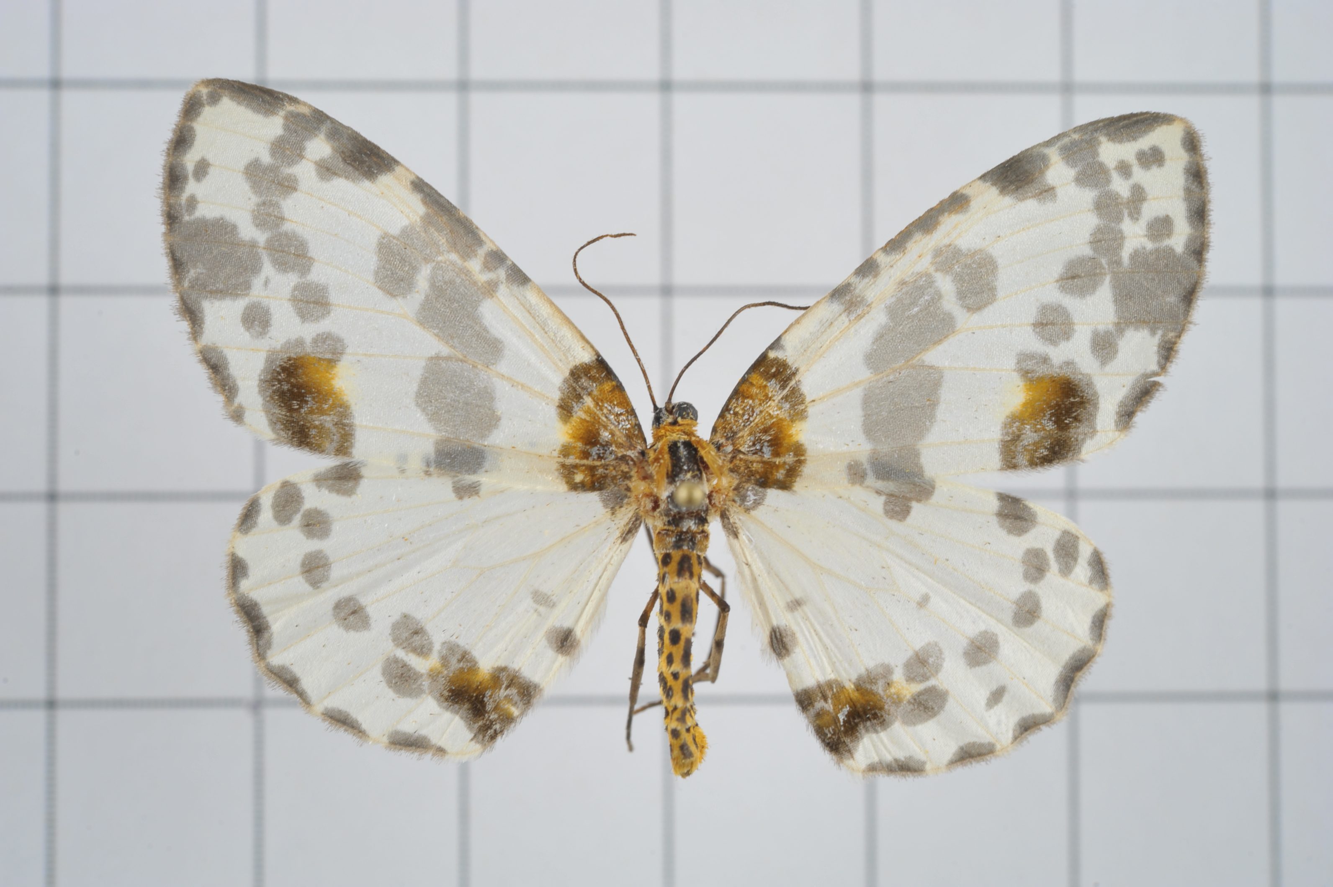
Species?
Abraxas adilluminata
